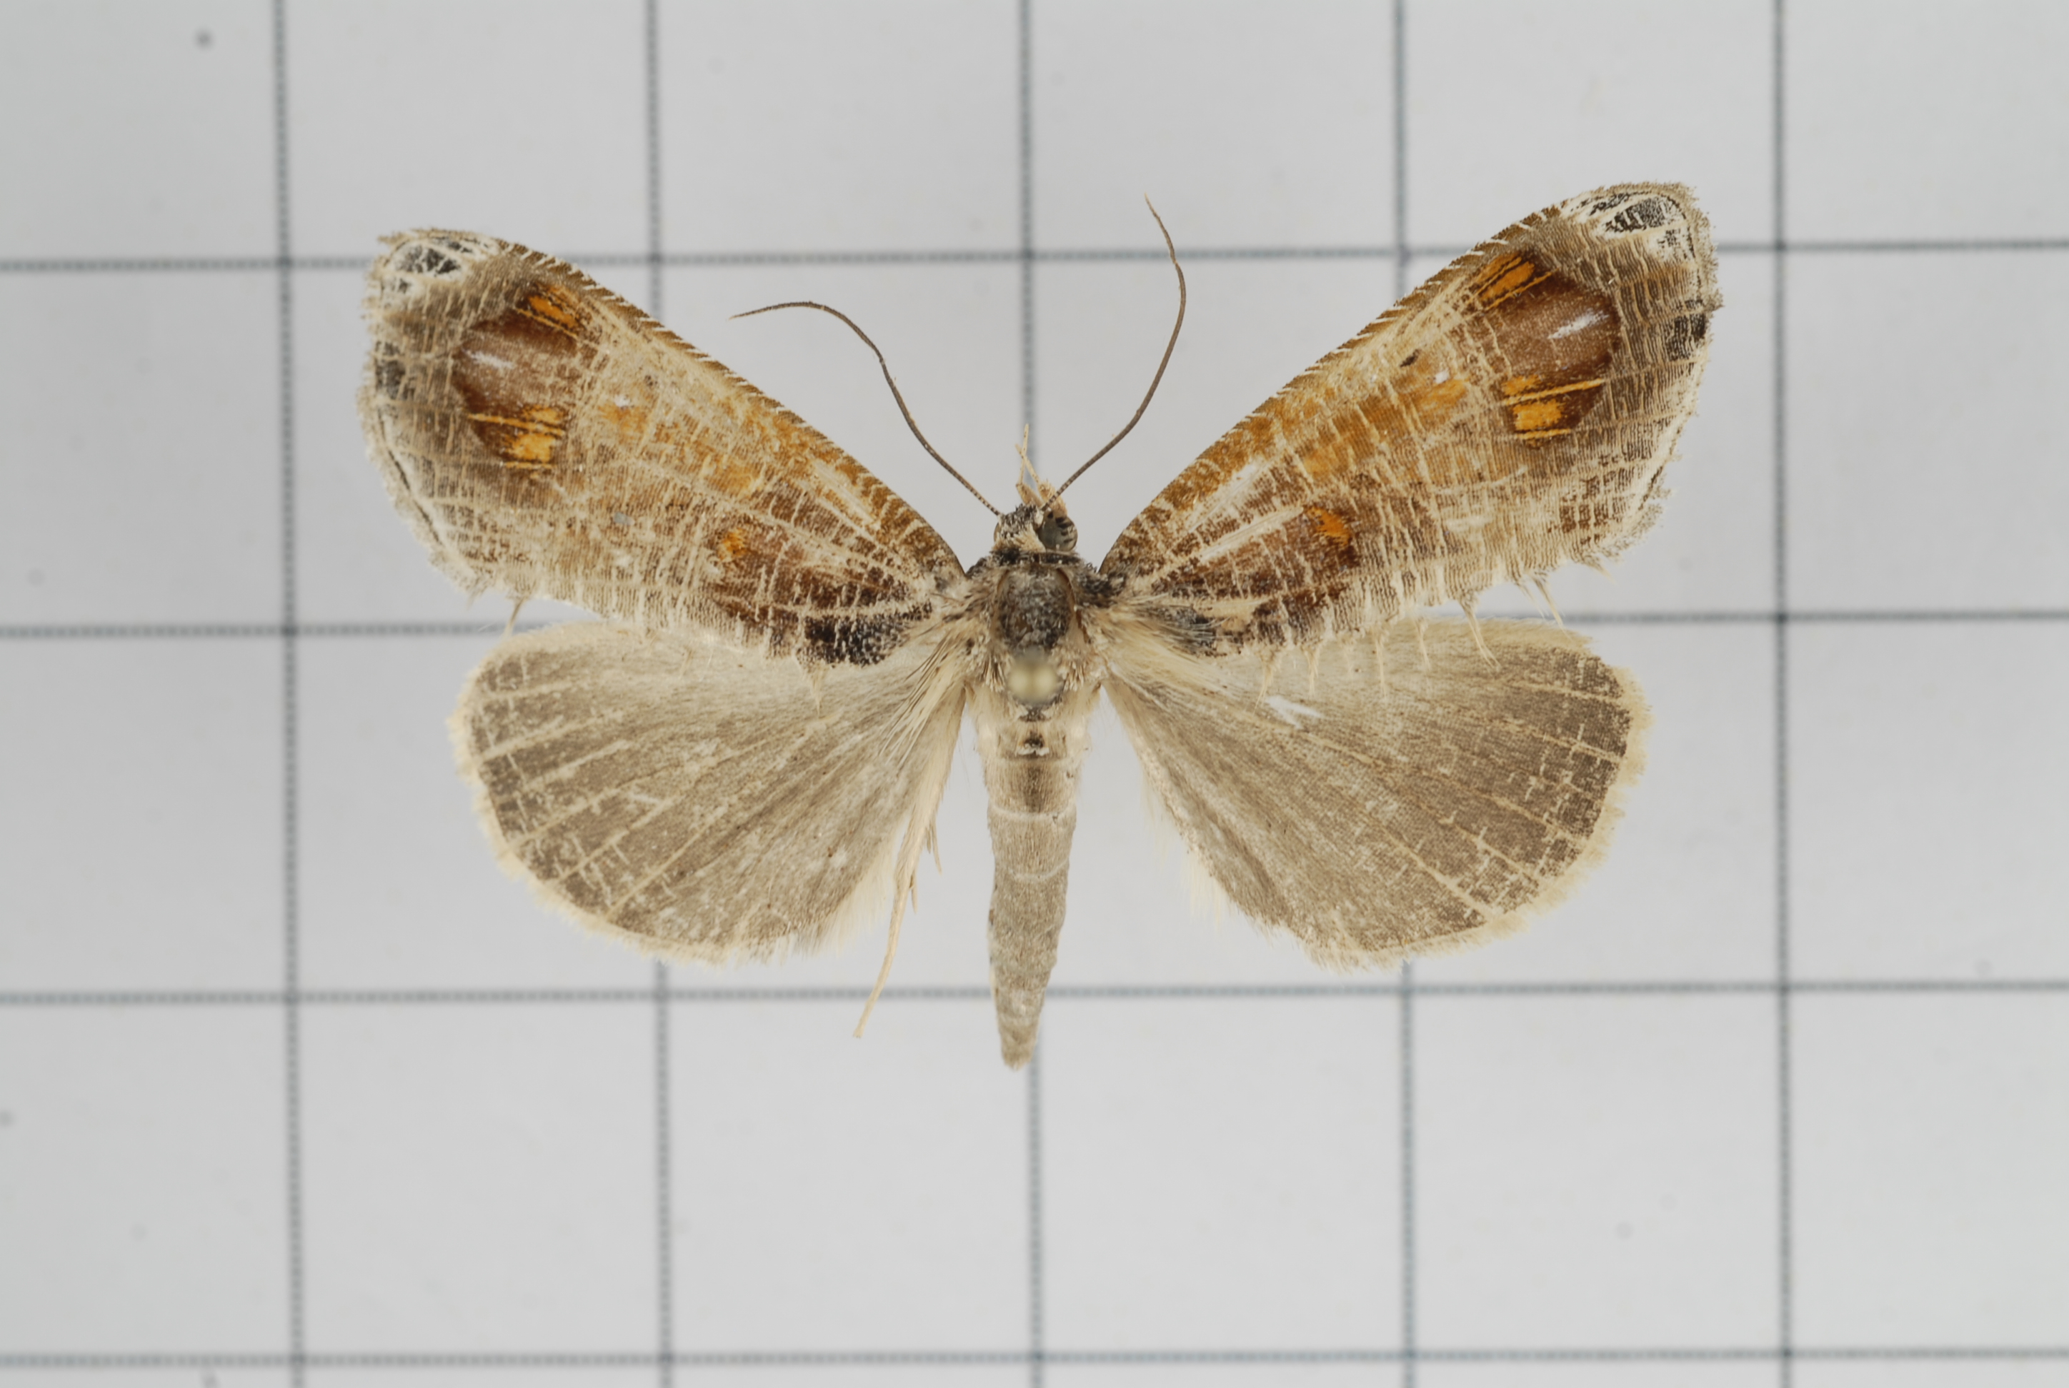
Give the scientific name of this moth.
Pilipectus prunifera
